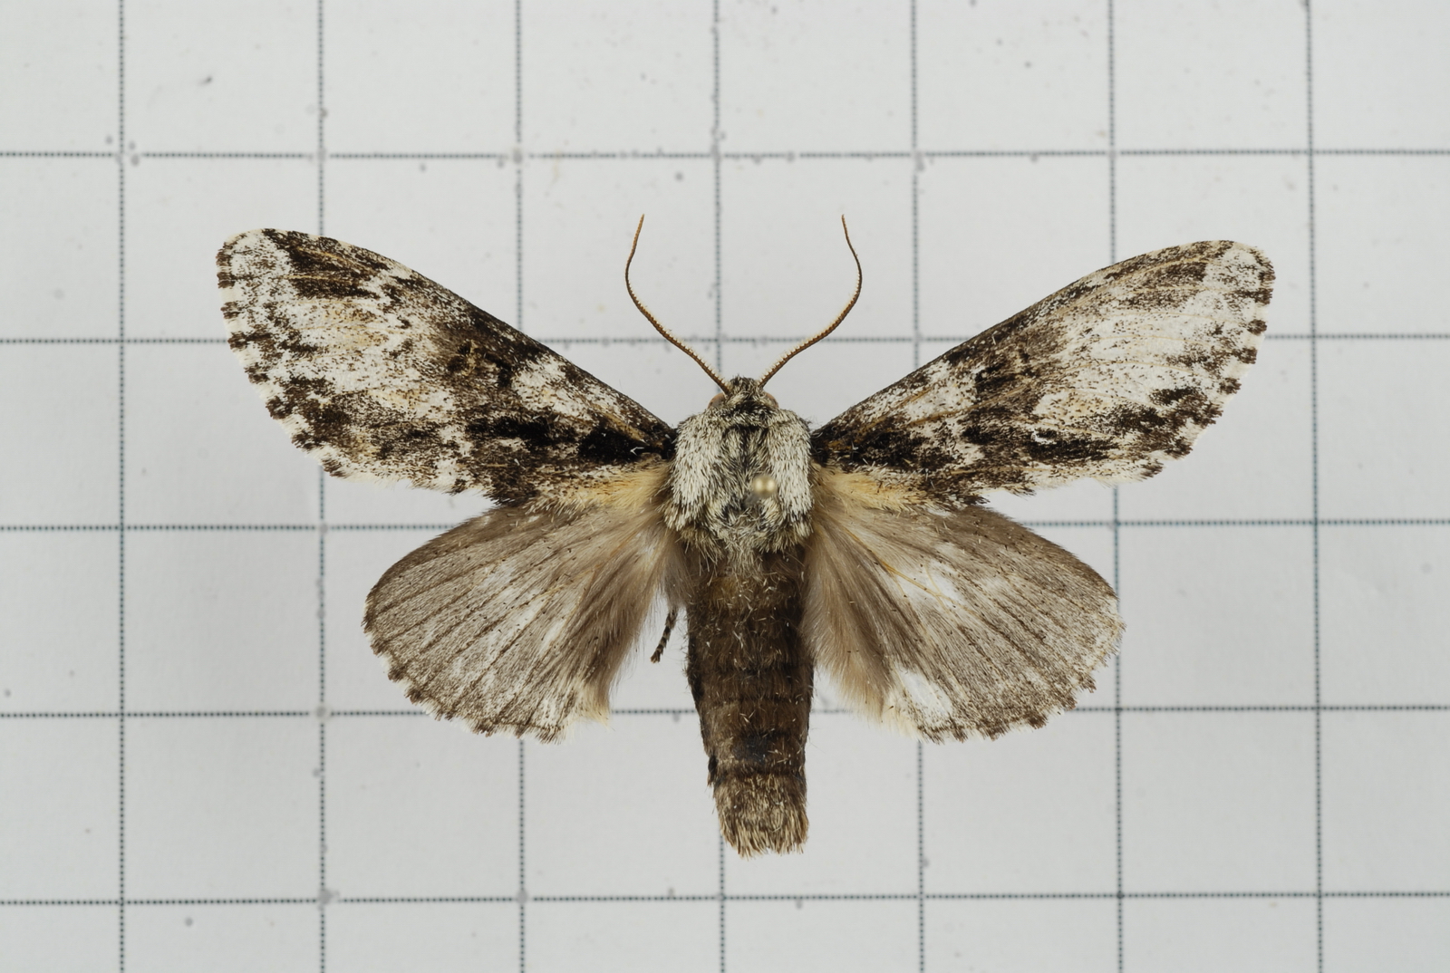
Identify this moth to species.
Metriaeschra apatela elegans
